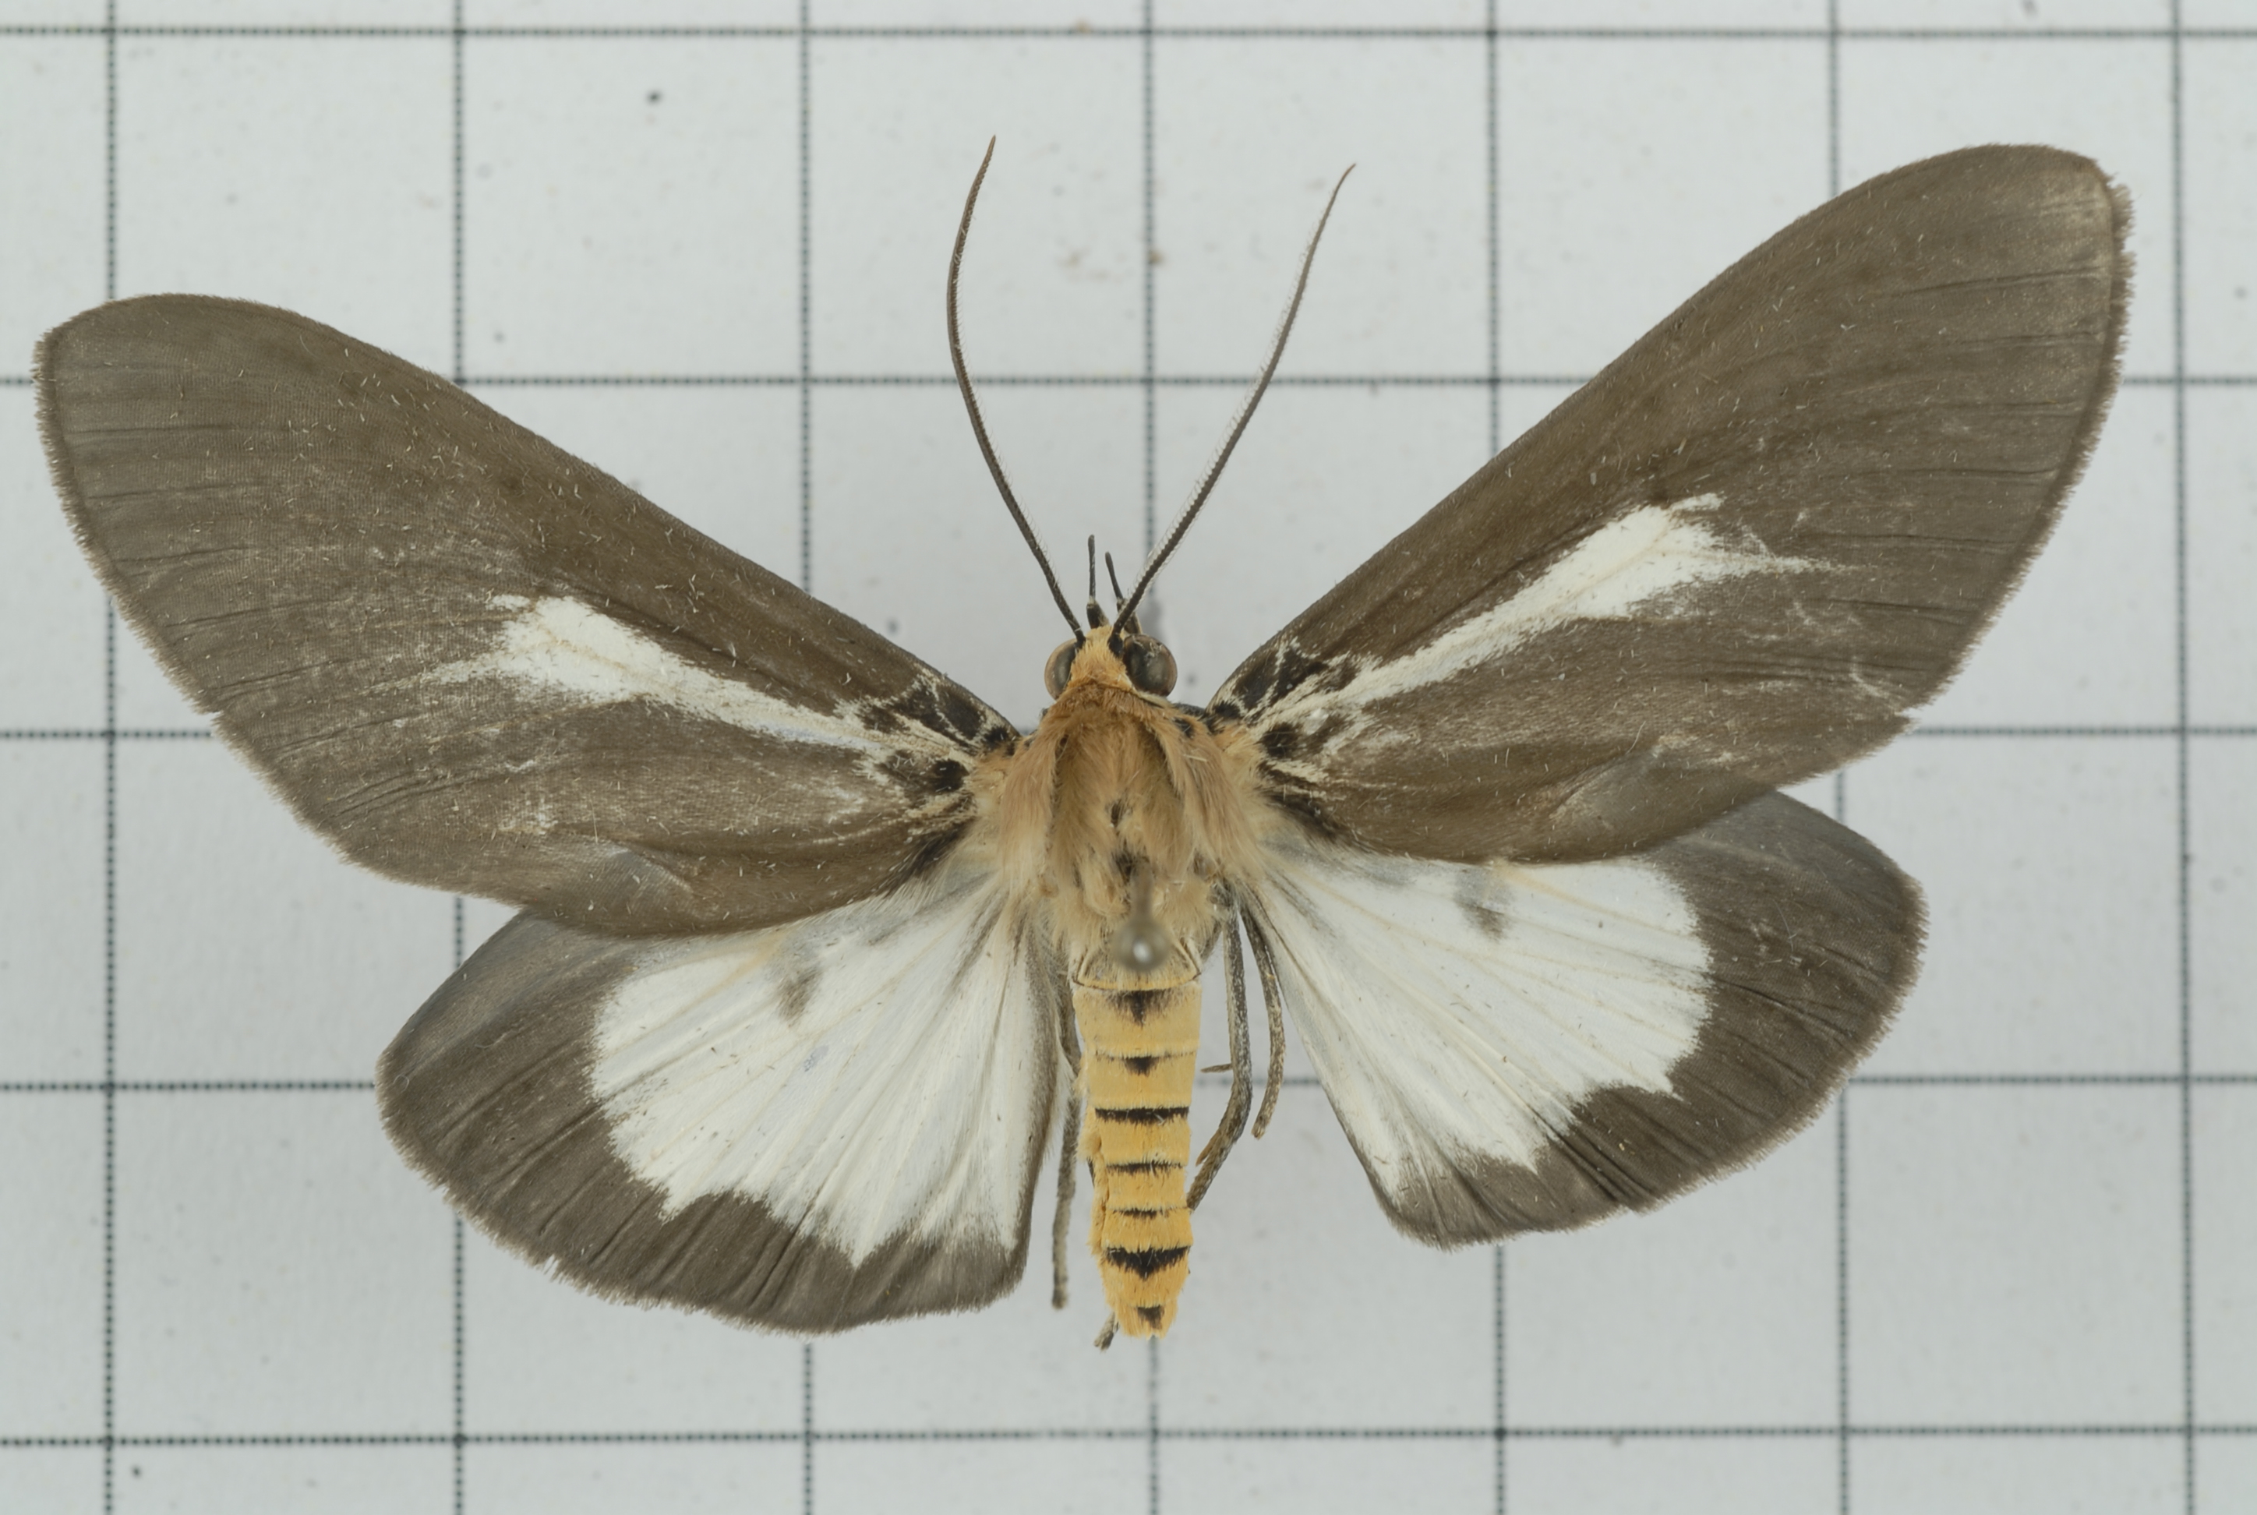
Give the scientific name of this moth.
Asota heliconia zebrina
